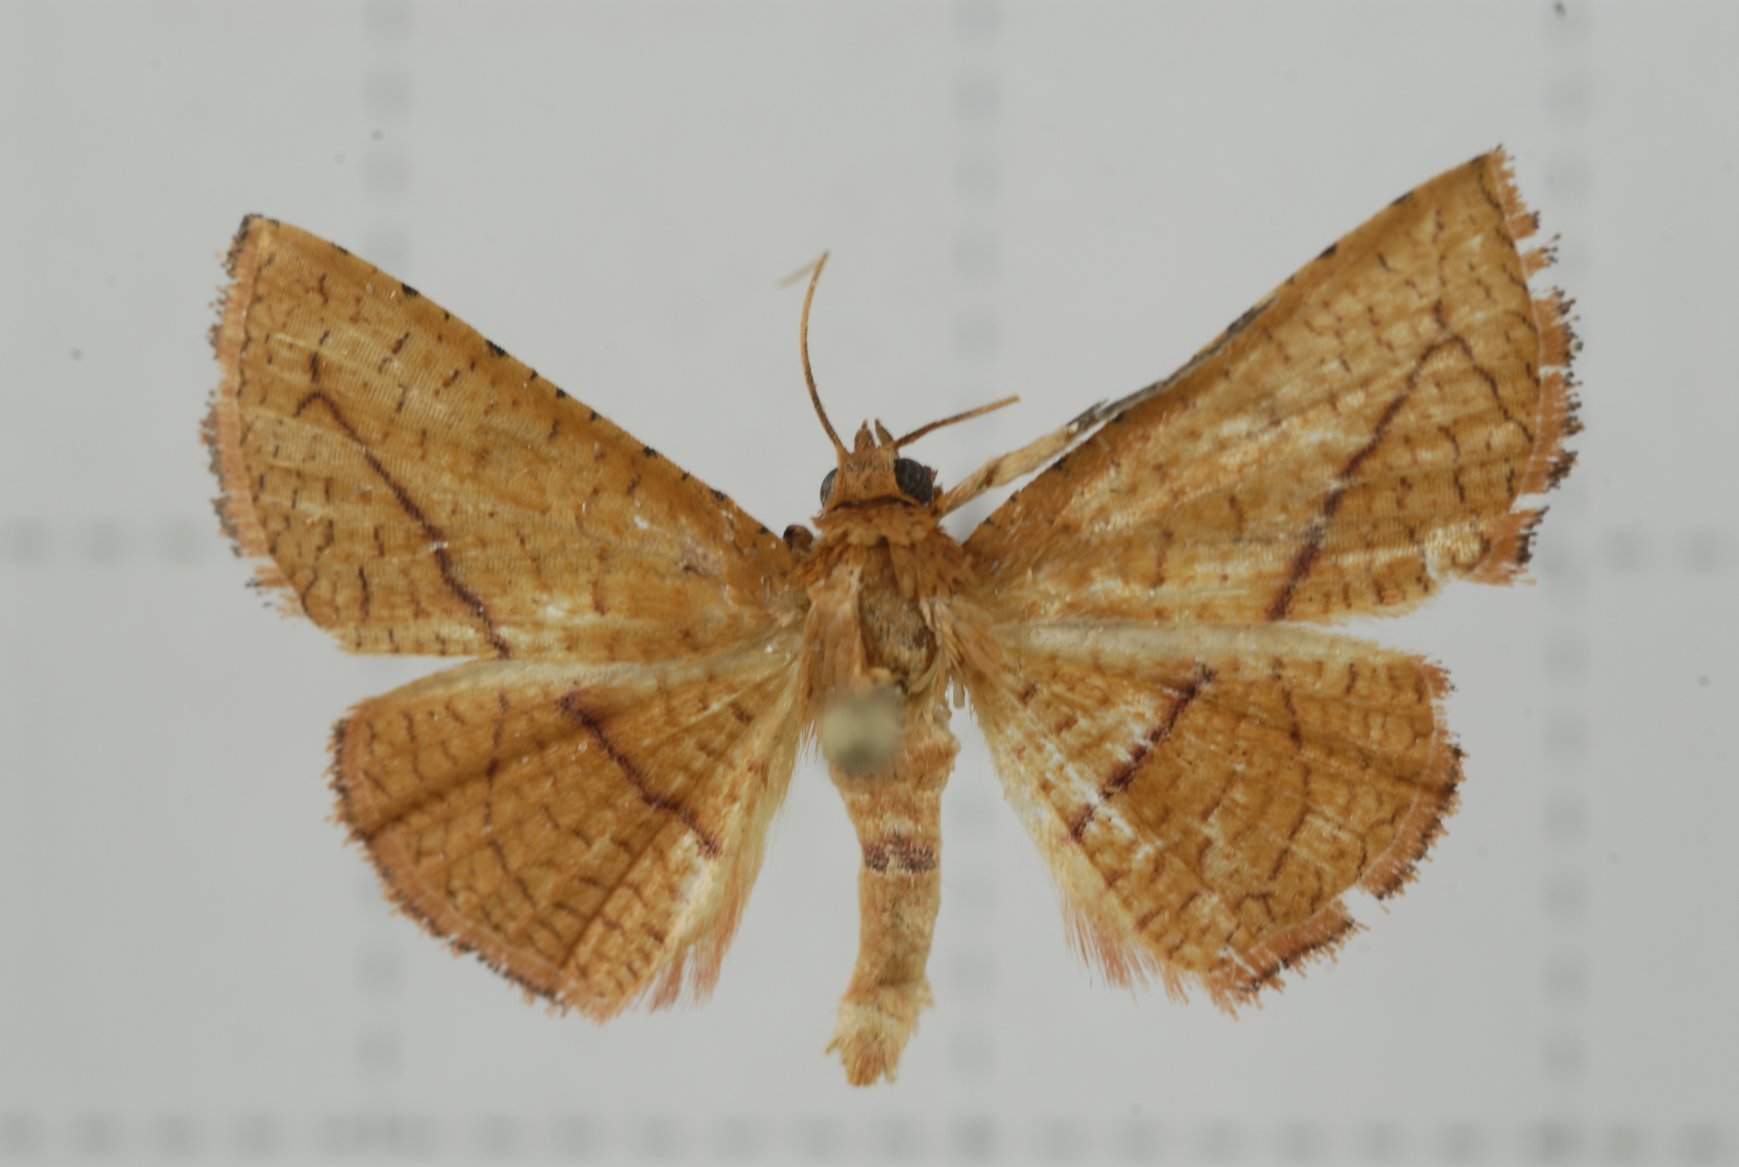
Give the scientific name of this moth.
Striglina venia
